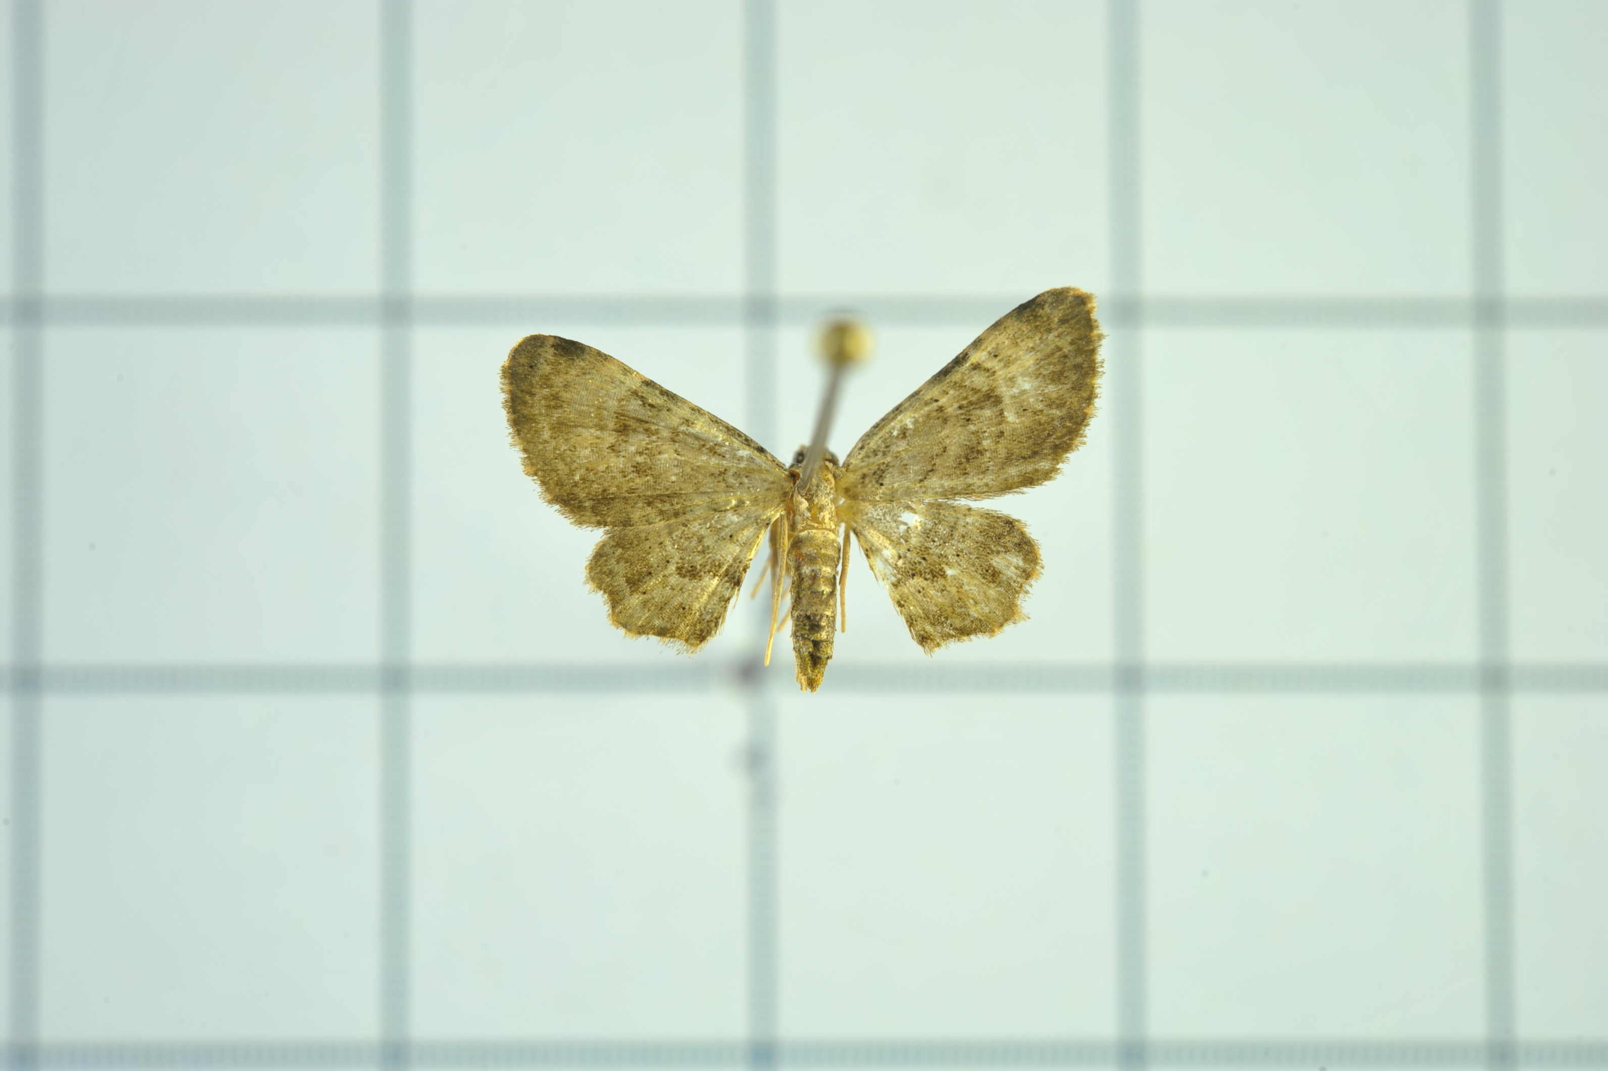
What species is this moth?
Bosara kadooriensis
